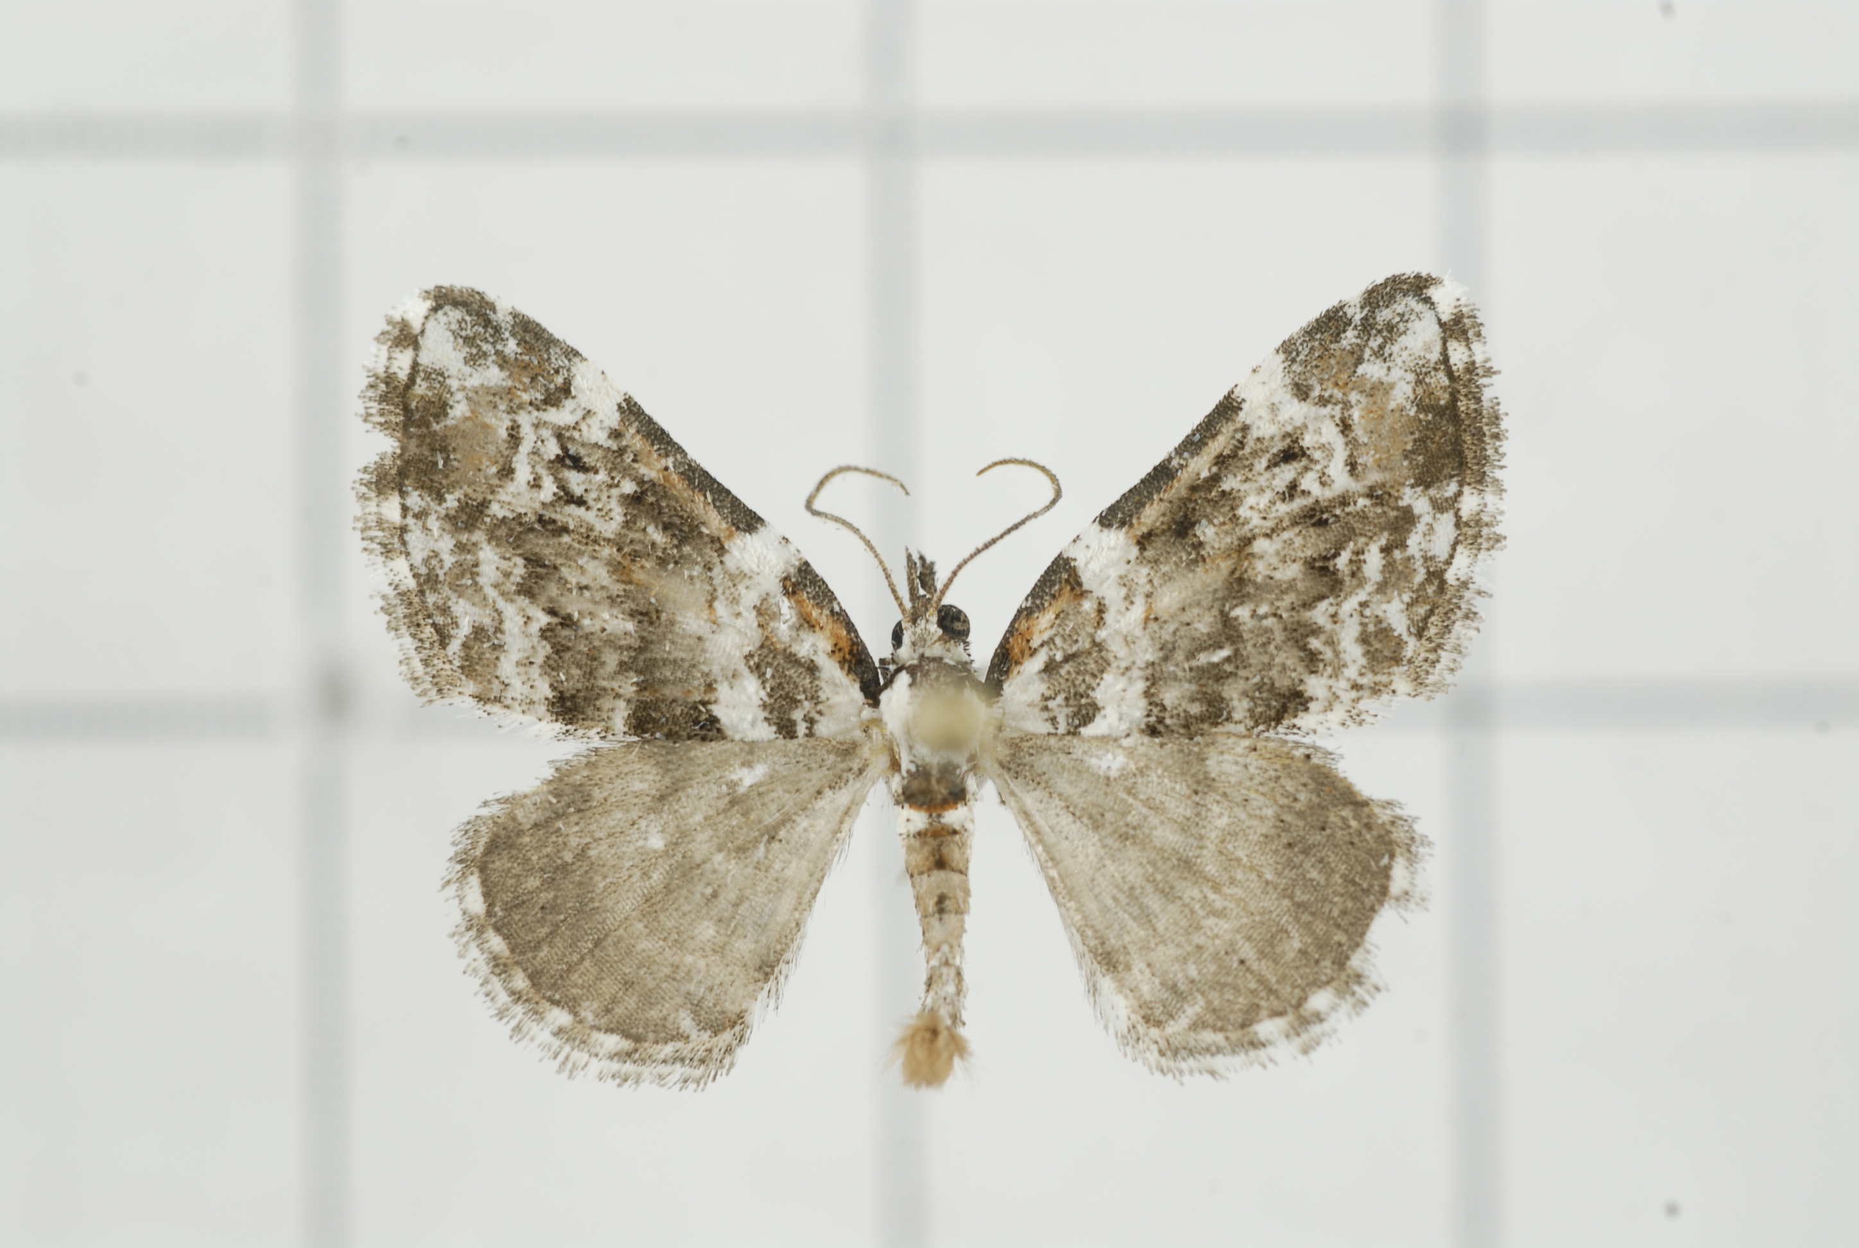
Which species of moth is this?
Perizoma fasciaria
